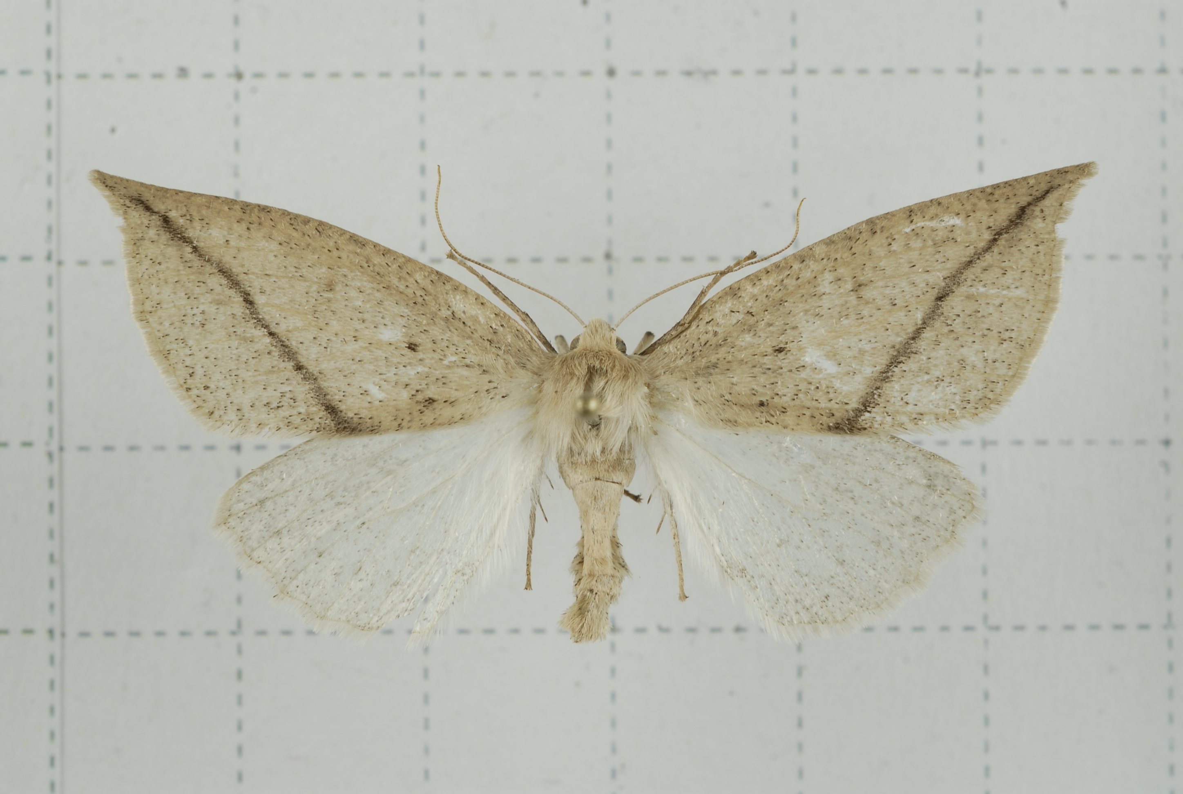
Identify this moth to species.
Descoreba simplex
